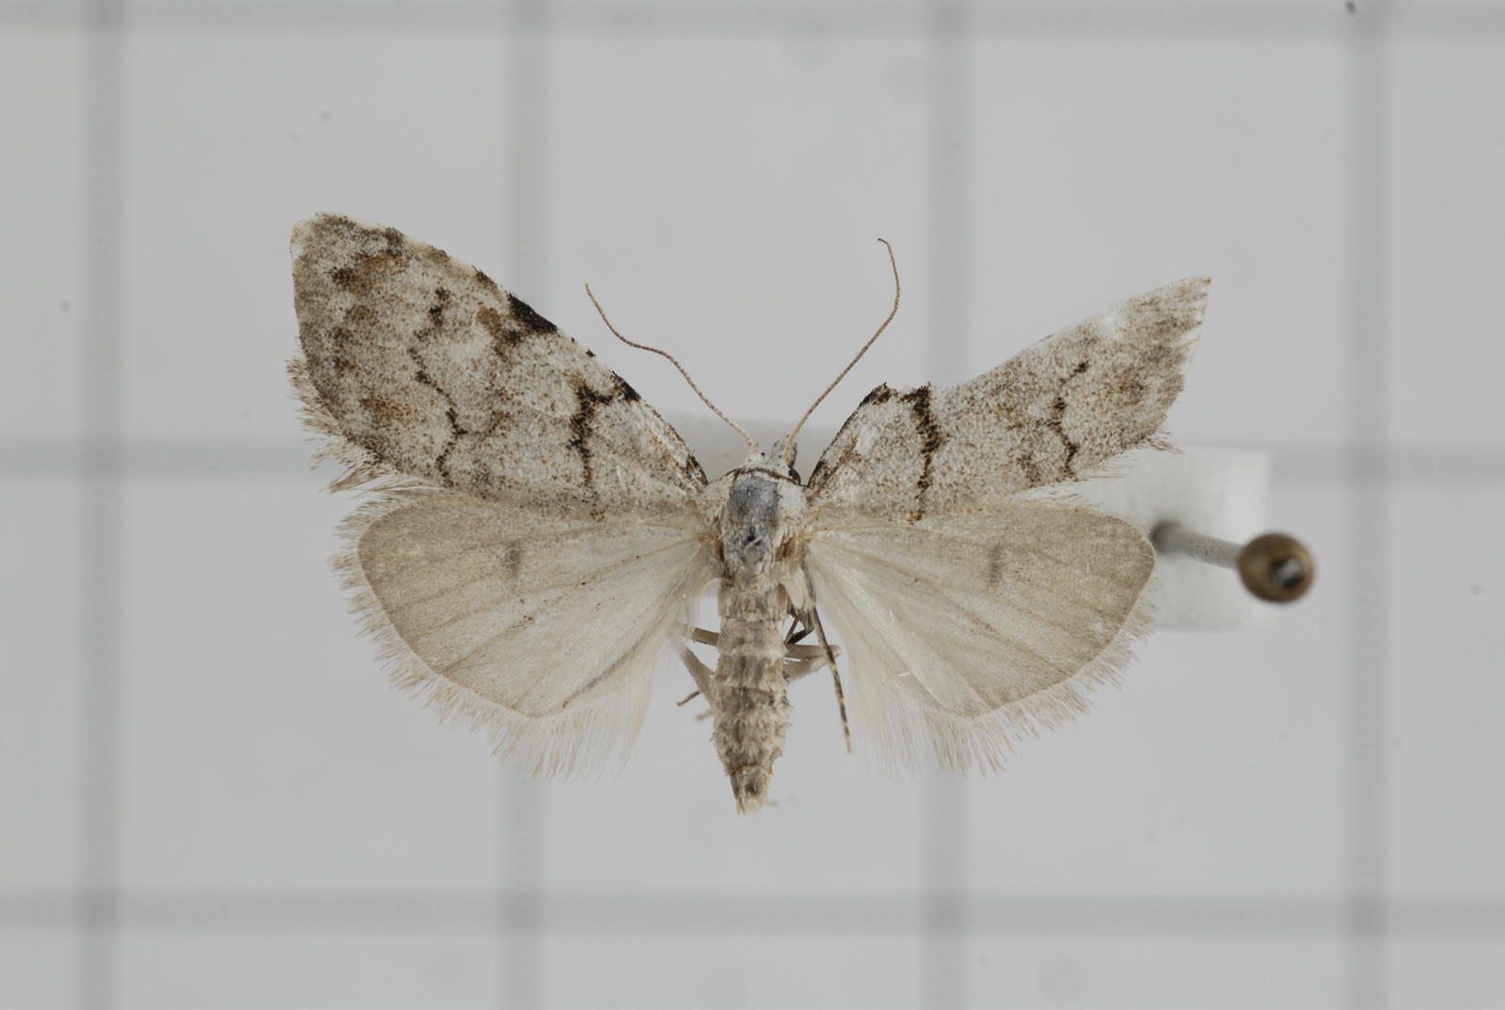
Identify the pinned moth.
Nola formosalesa
